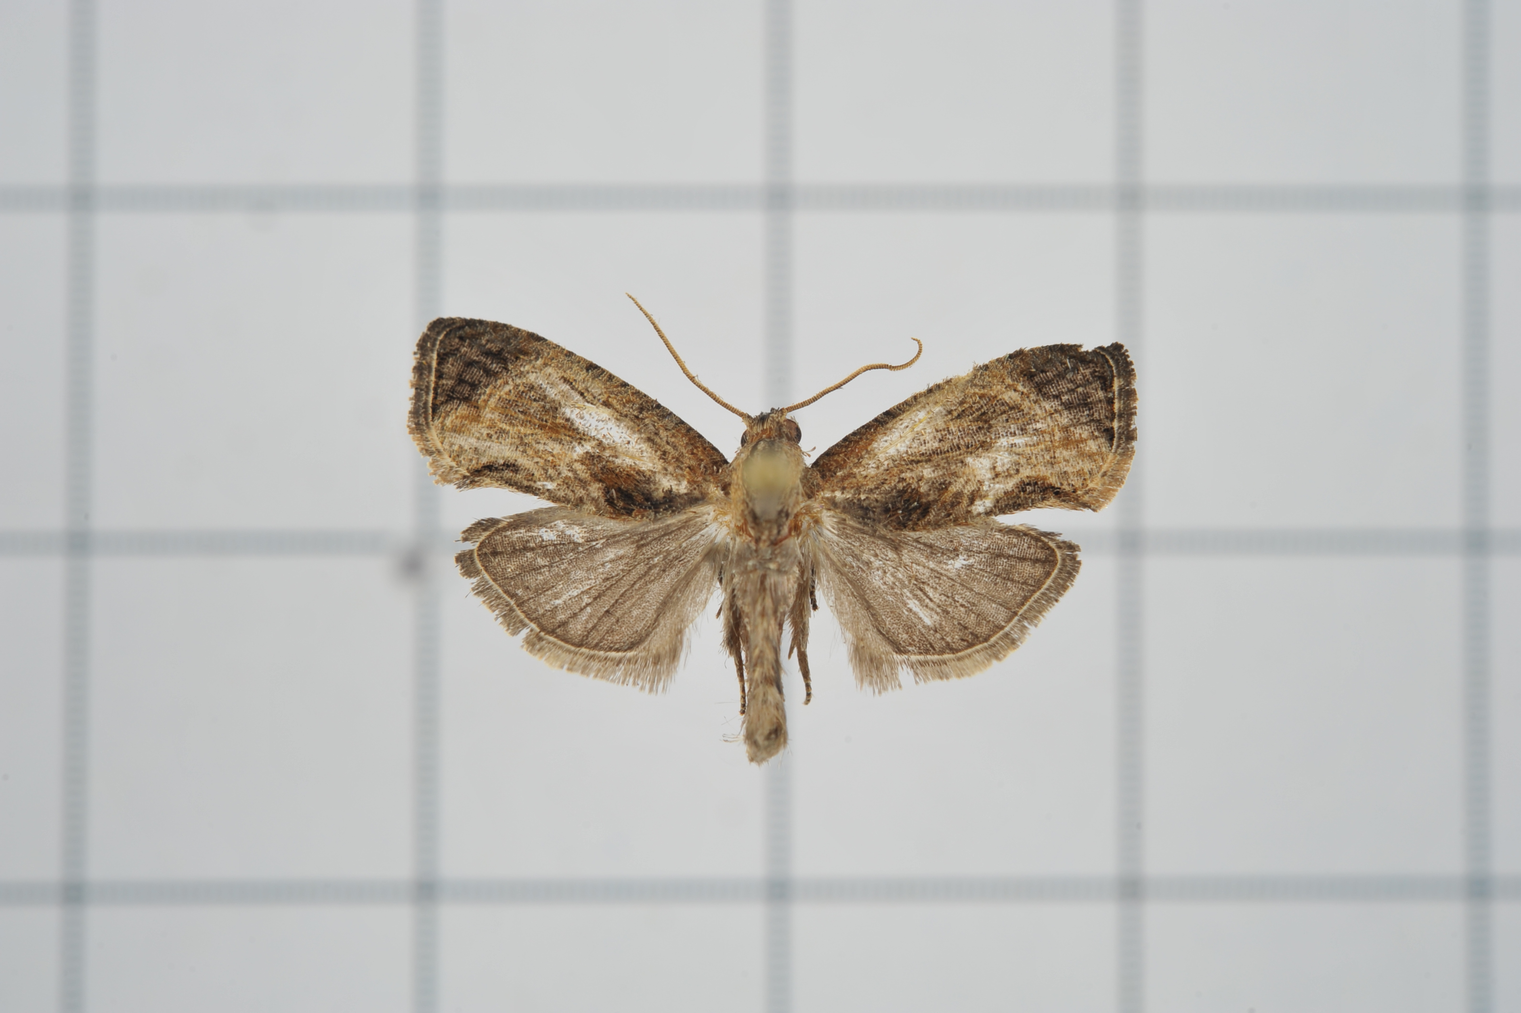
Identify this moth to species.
Cryptophlebia repletana
